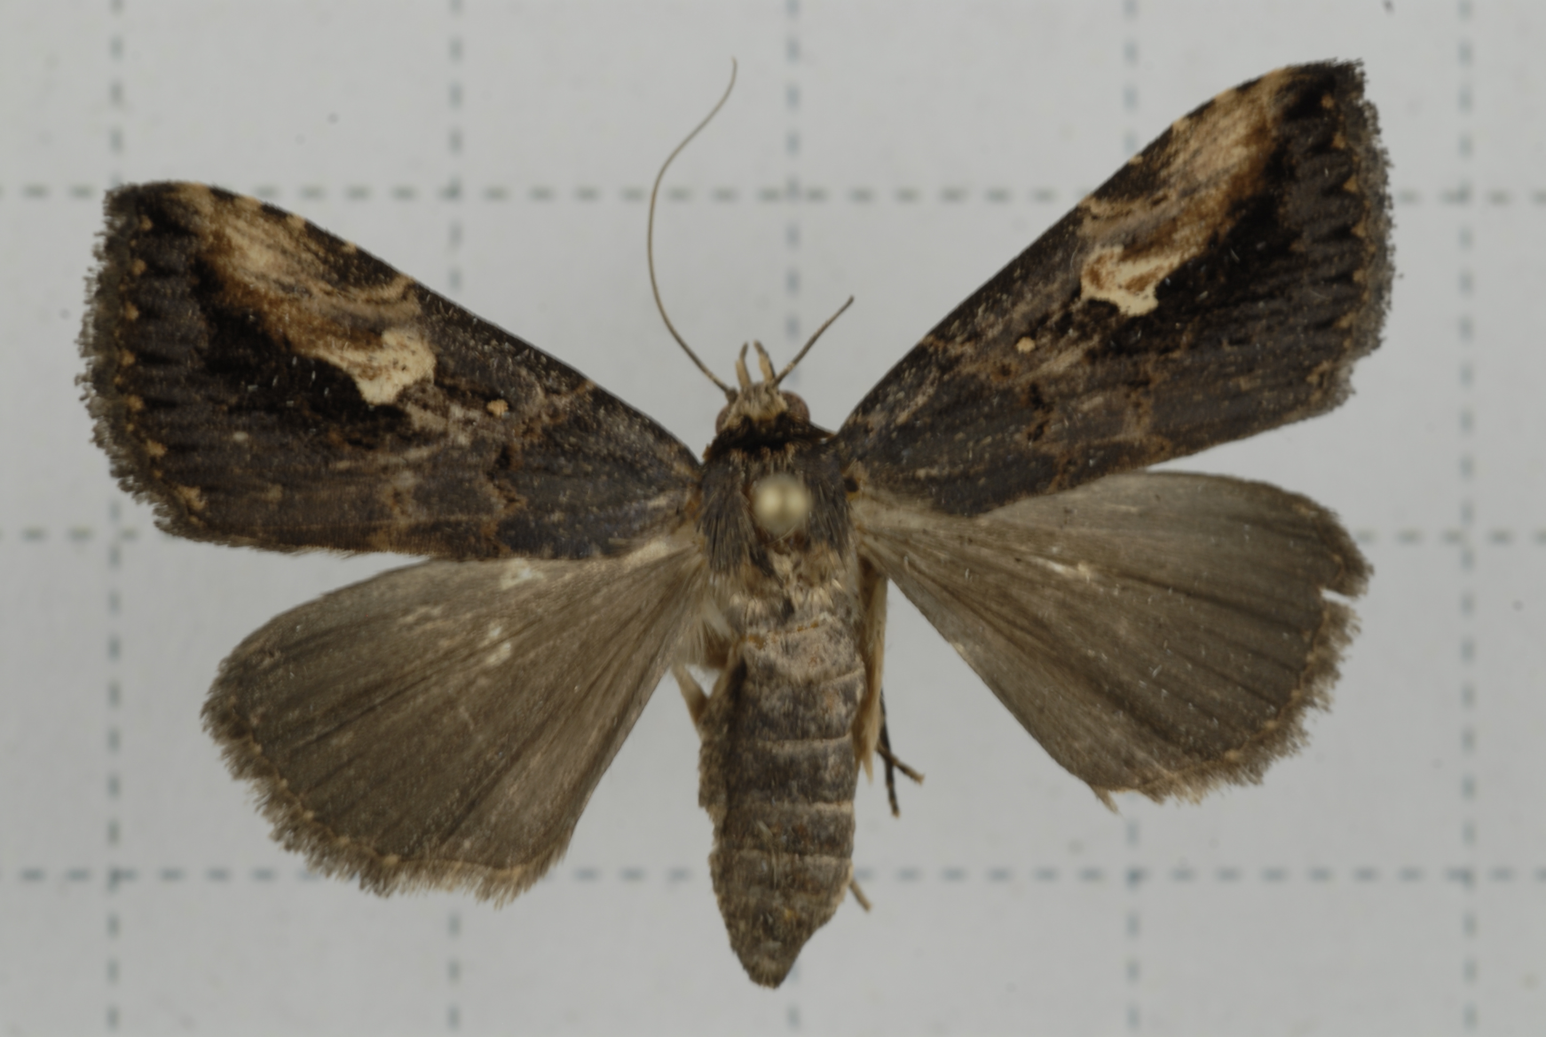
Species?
Pseudosphetta moorei
